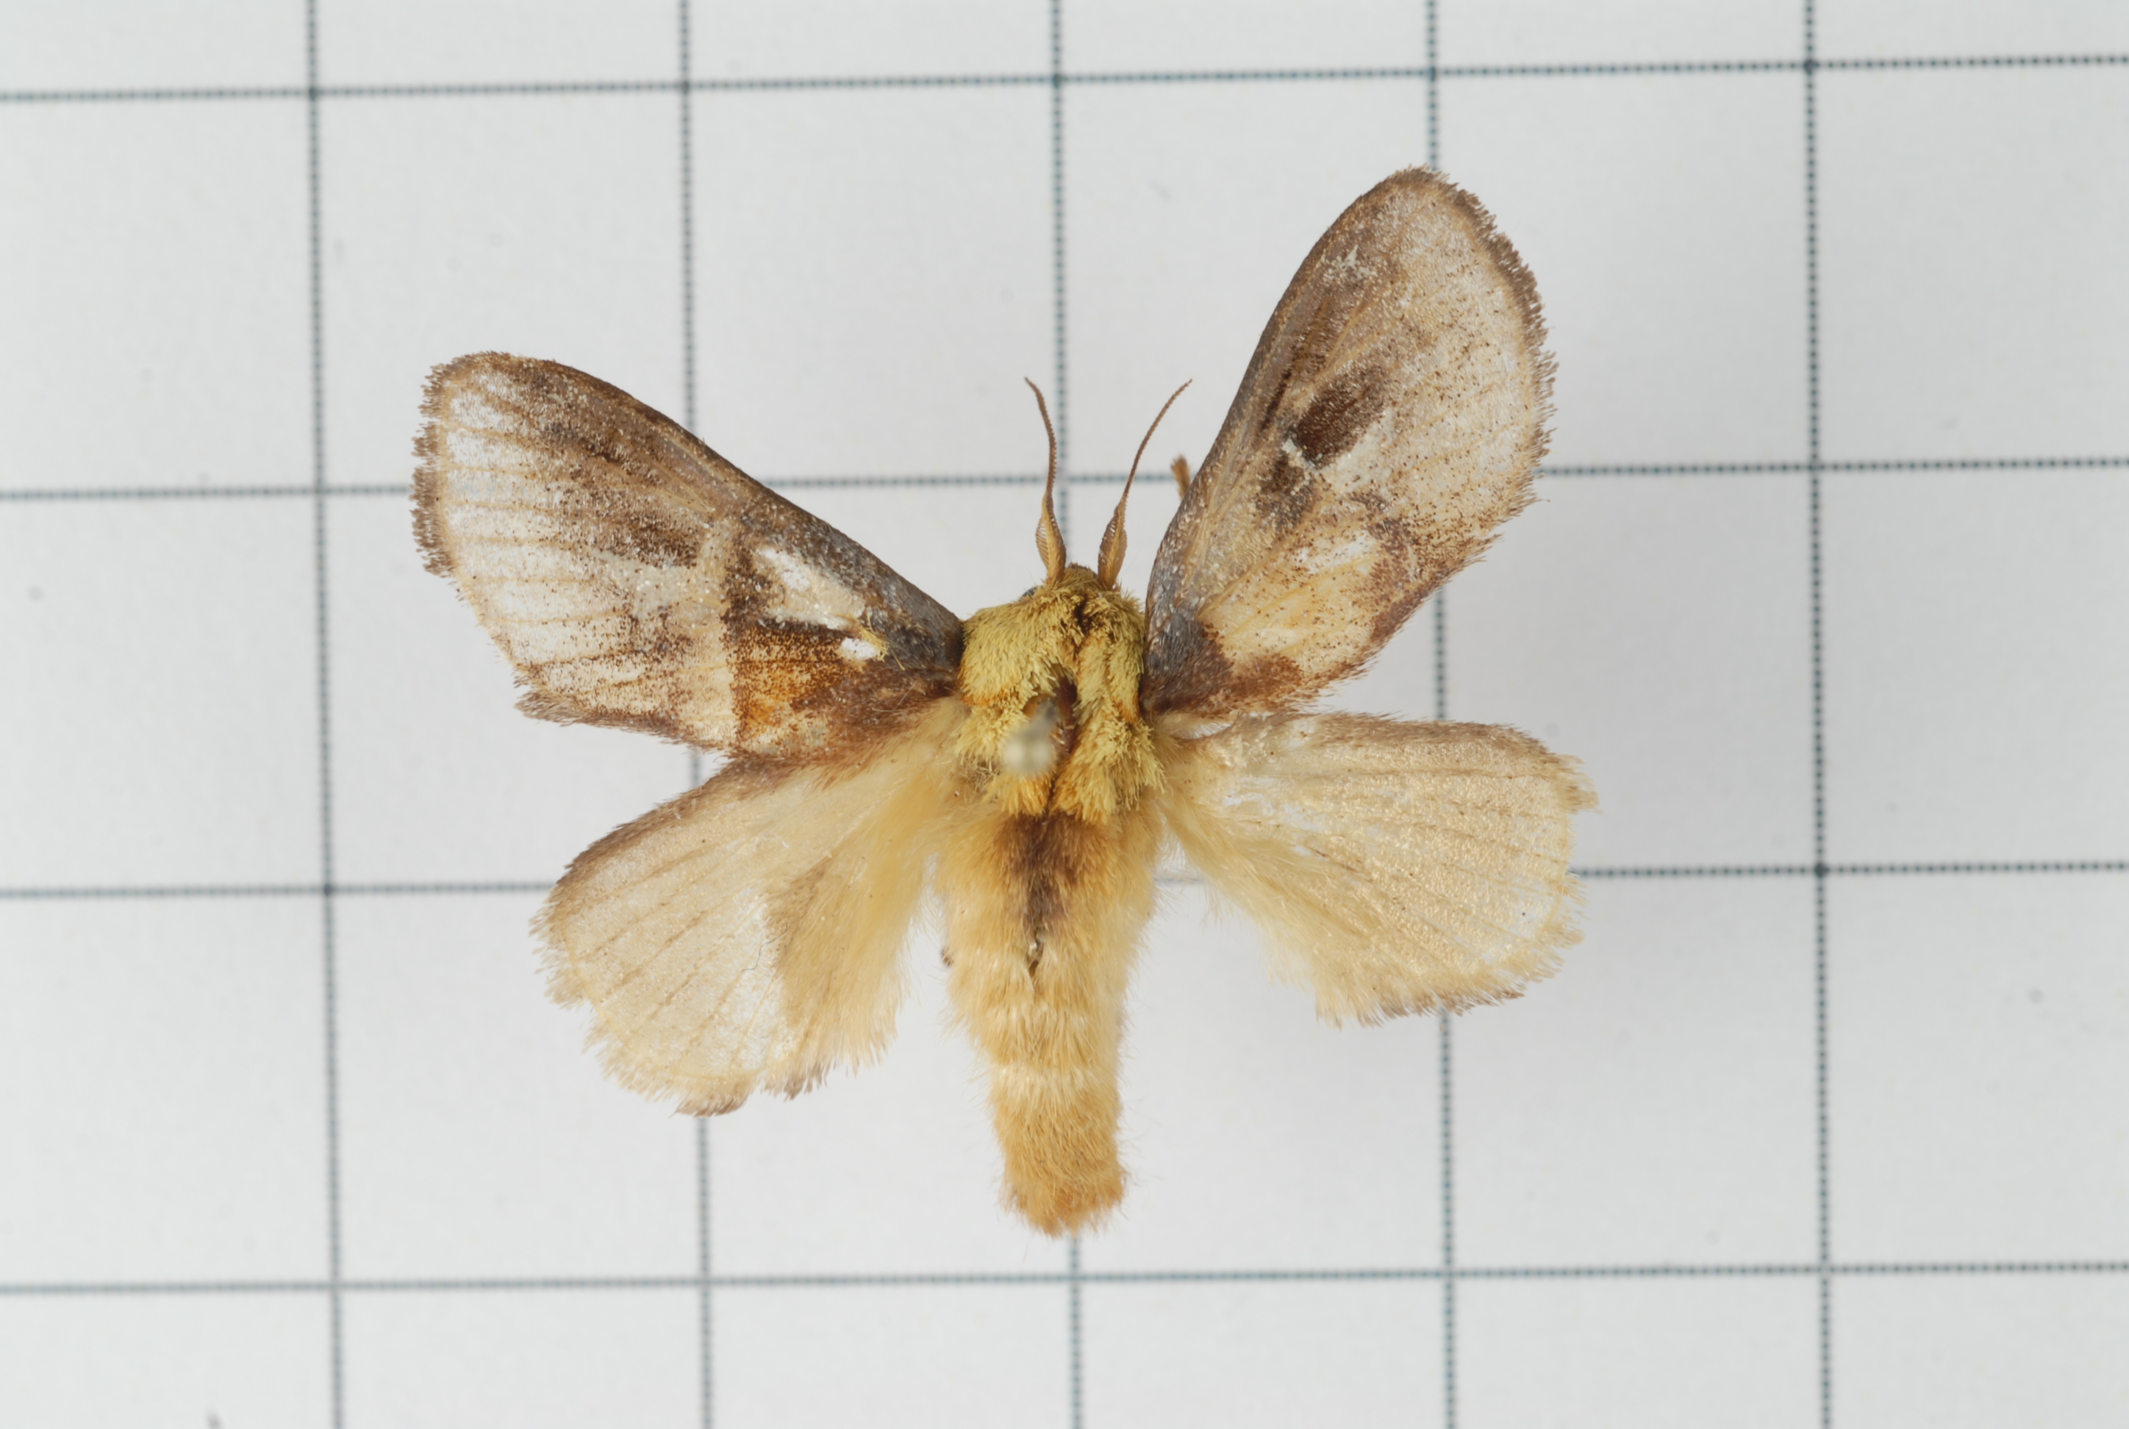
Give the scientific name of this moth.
Miresa fulgida
